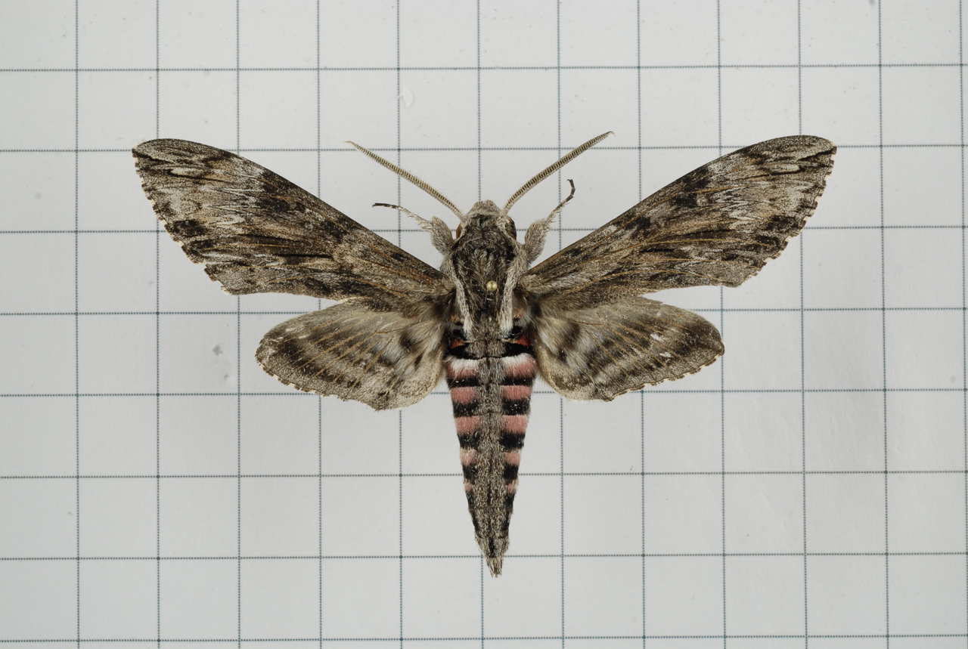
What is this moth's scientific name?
Agrius convolvuli
